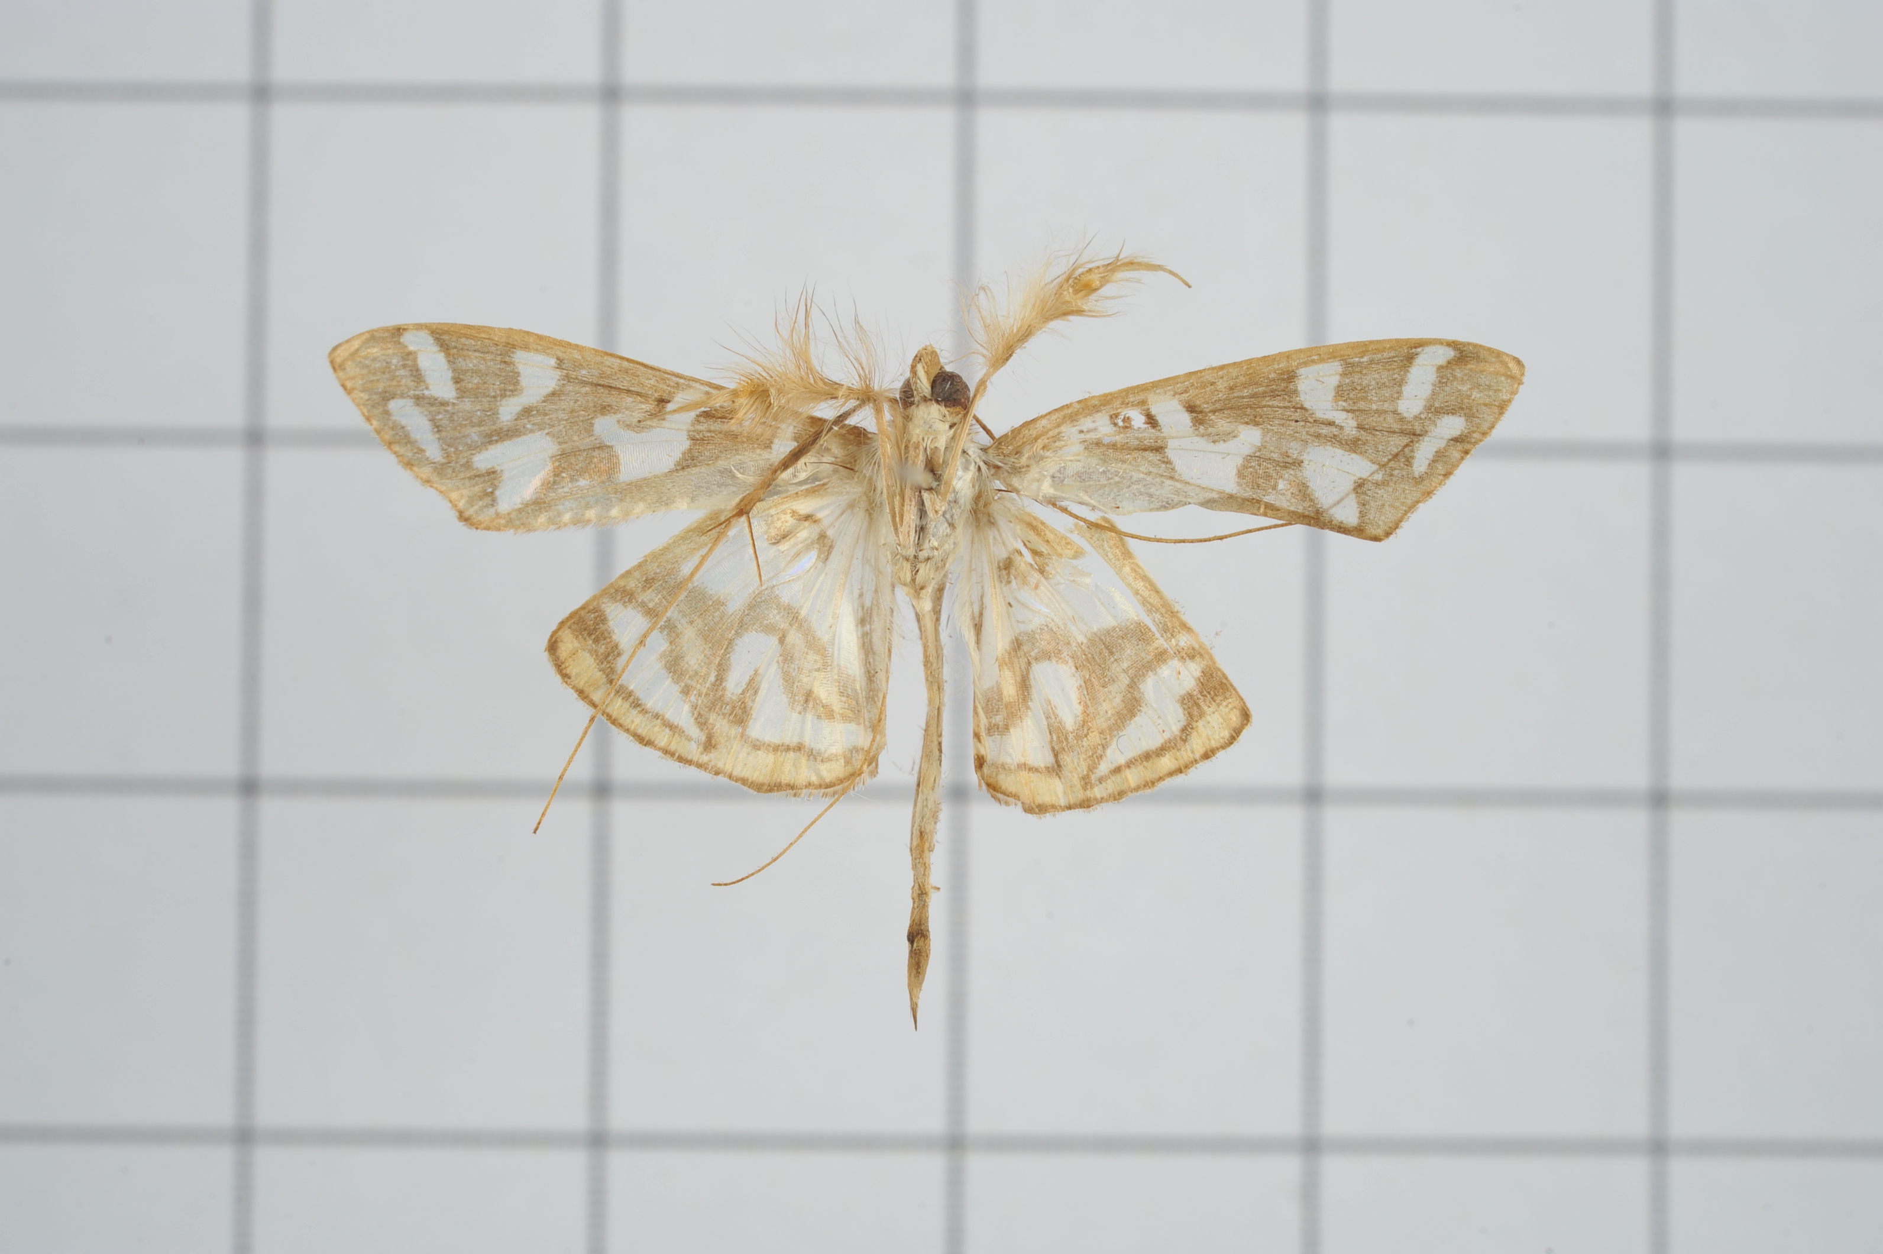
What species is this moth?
Nausinoe perspectata
